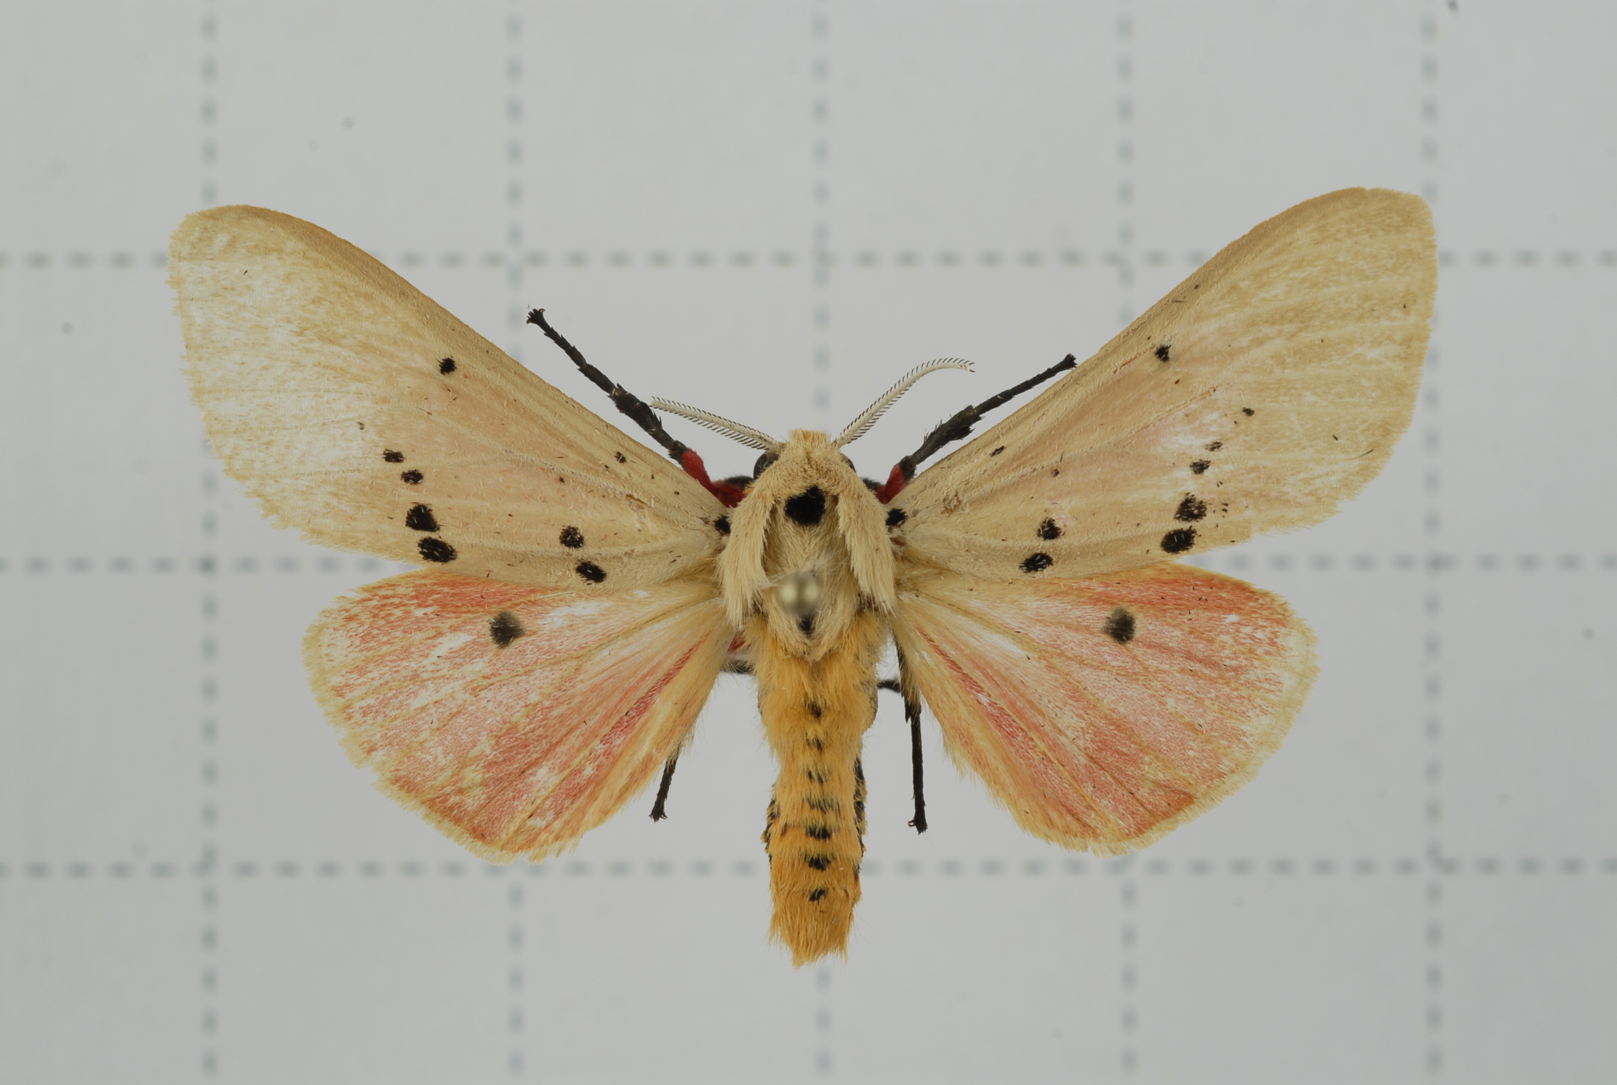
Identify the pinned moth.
Spilarctia postrubida
